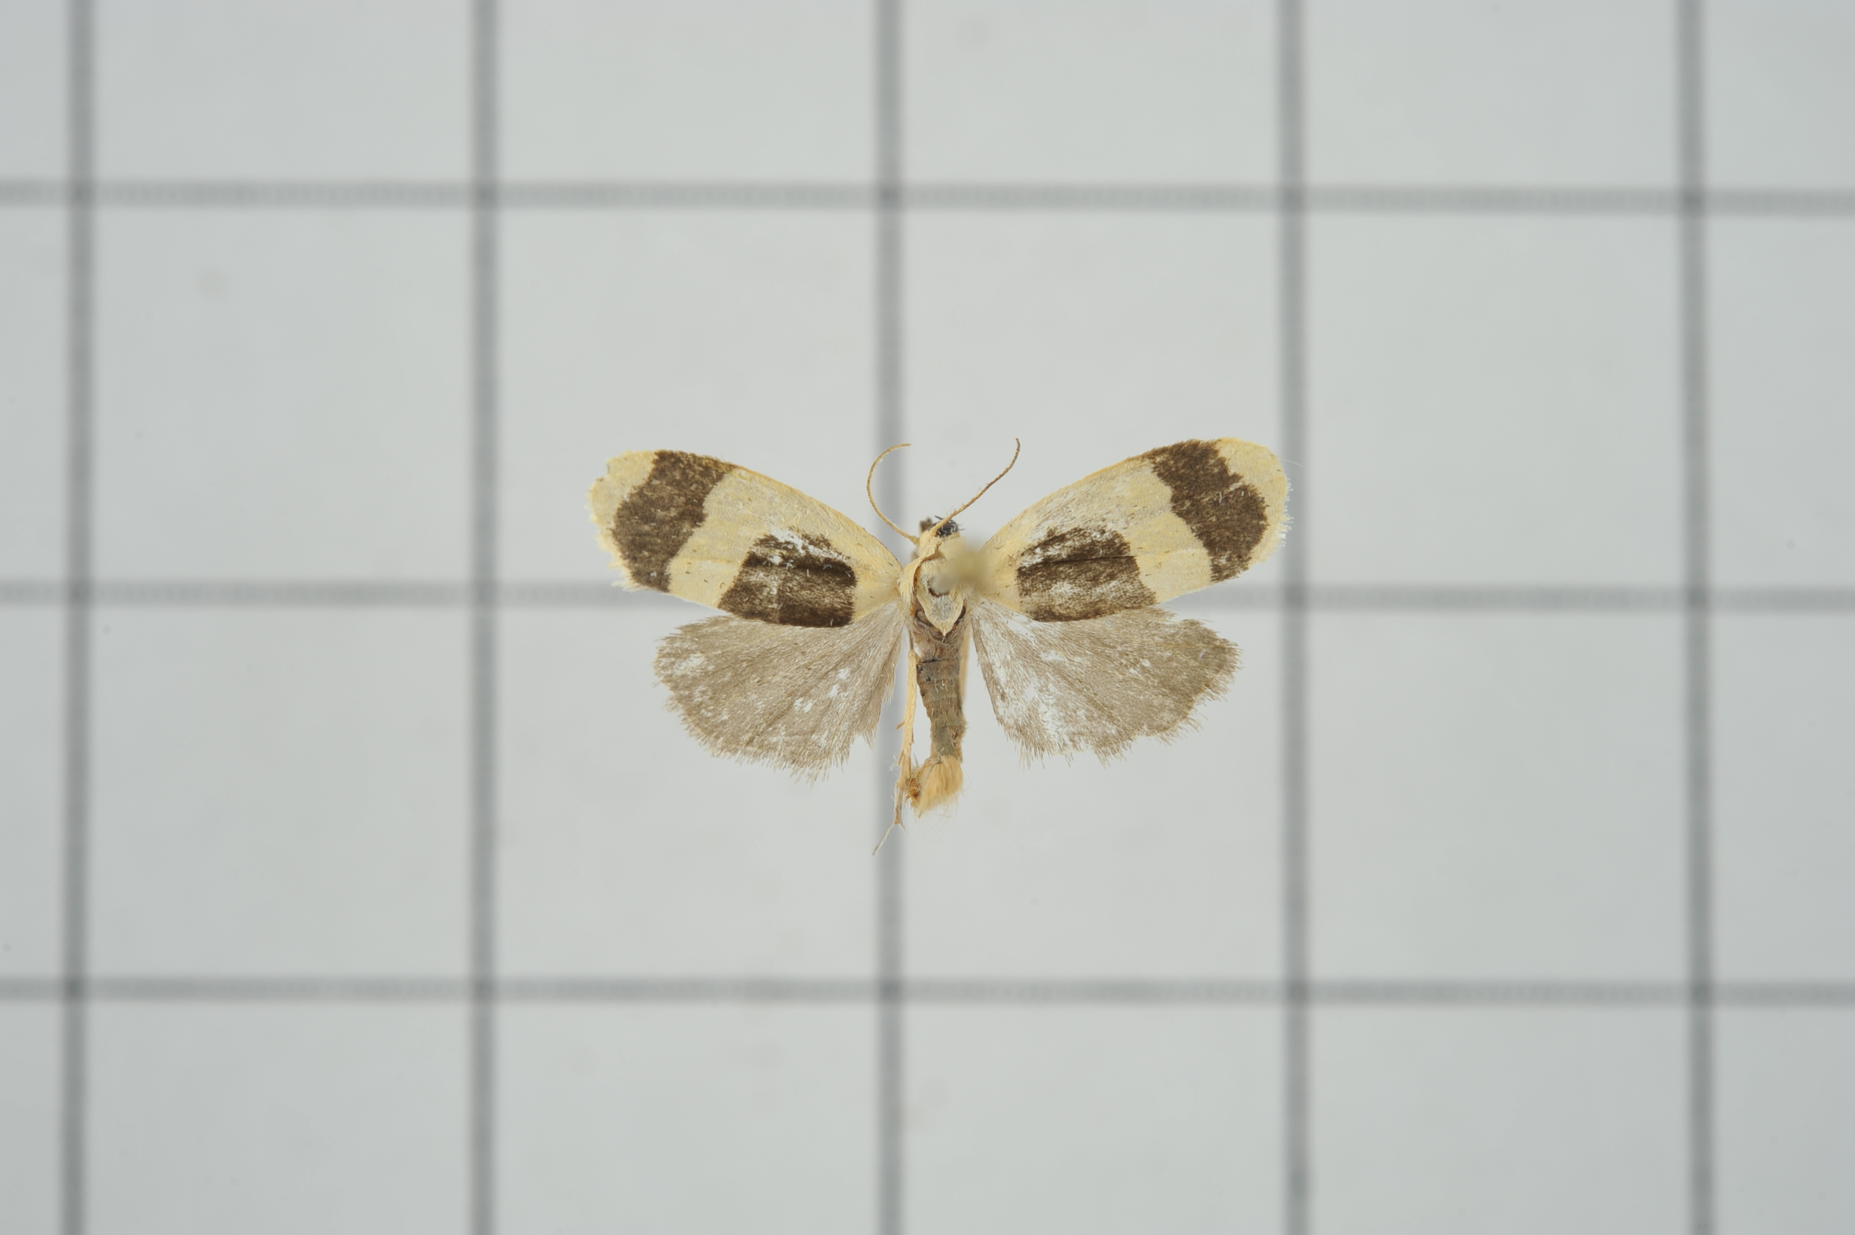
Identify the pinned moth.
Garudinia taioana
